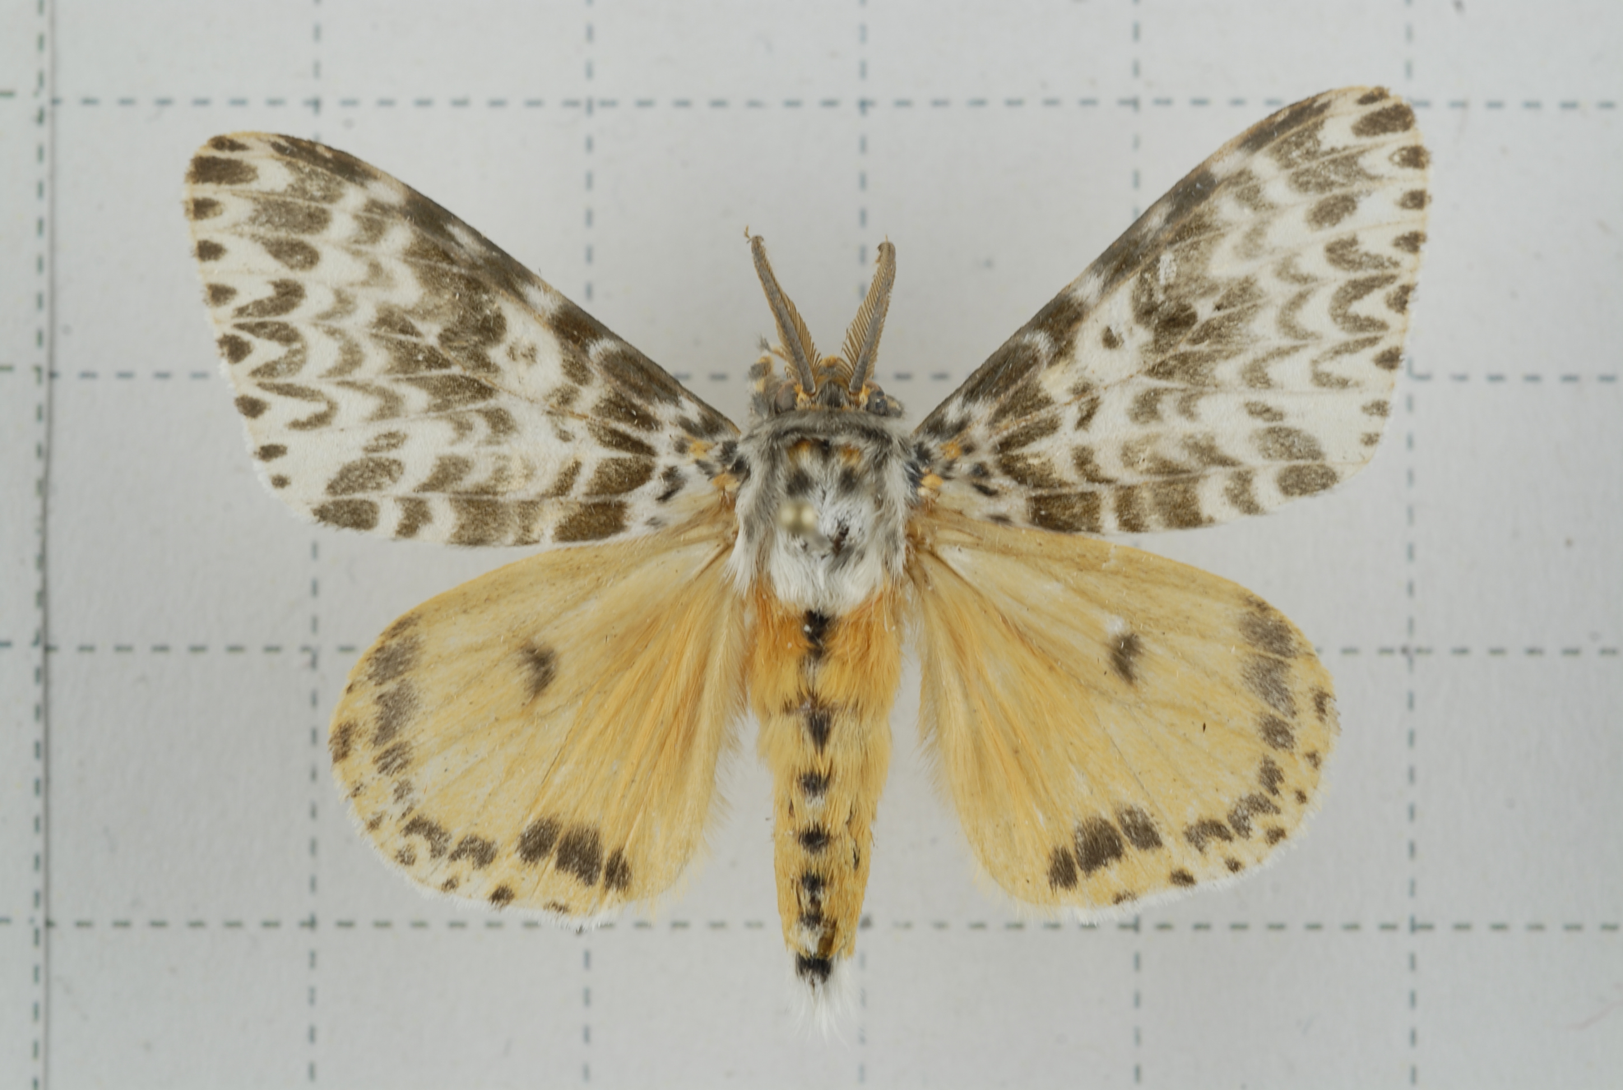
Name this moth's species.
Lymantria mathura subpallida
